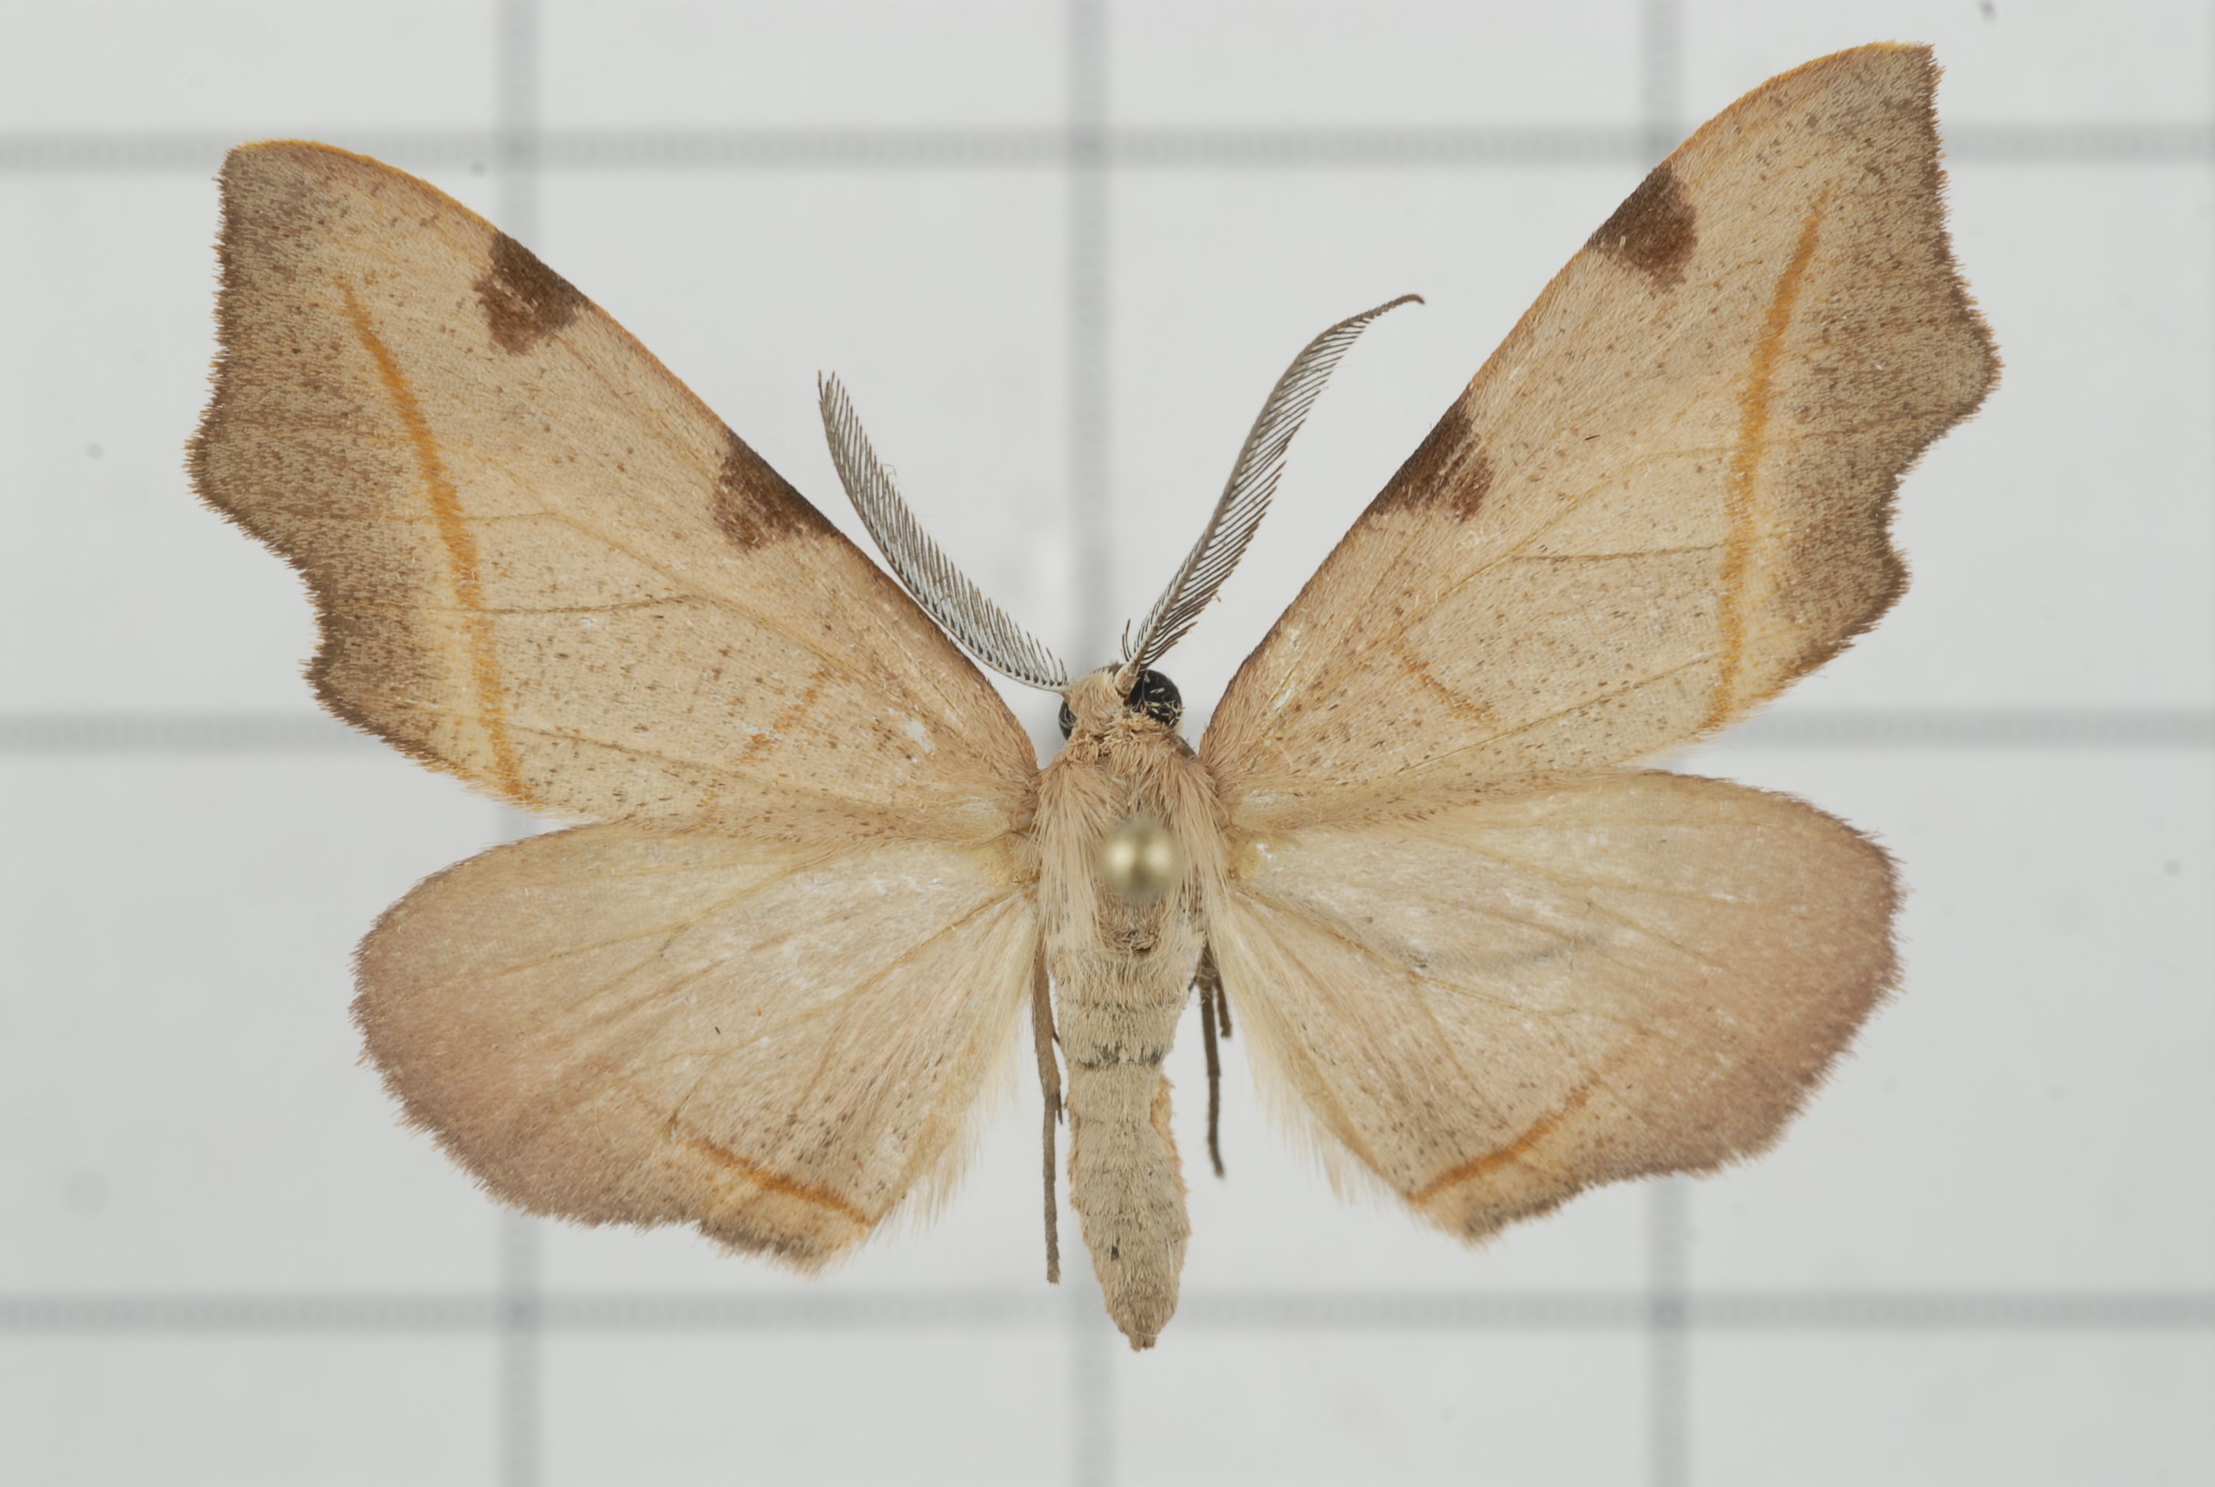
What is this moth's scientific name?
Achrosis rufescens
